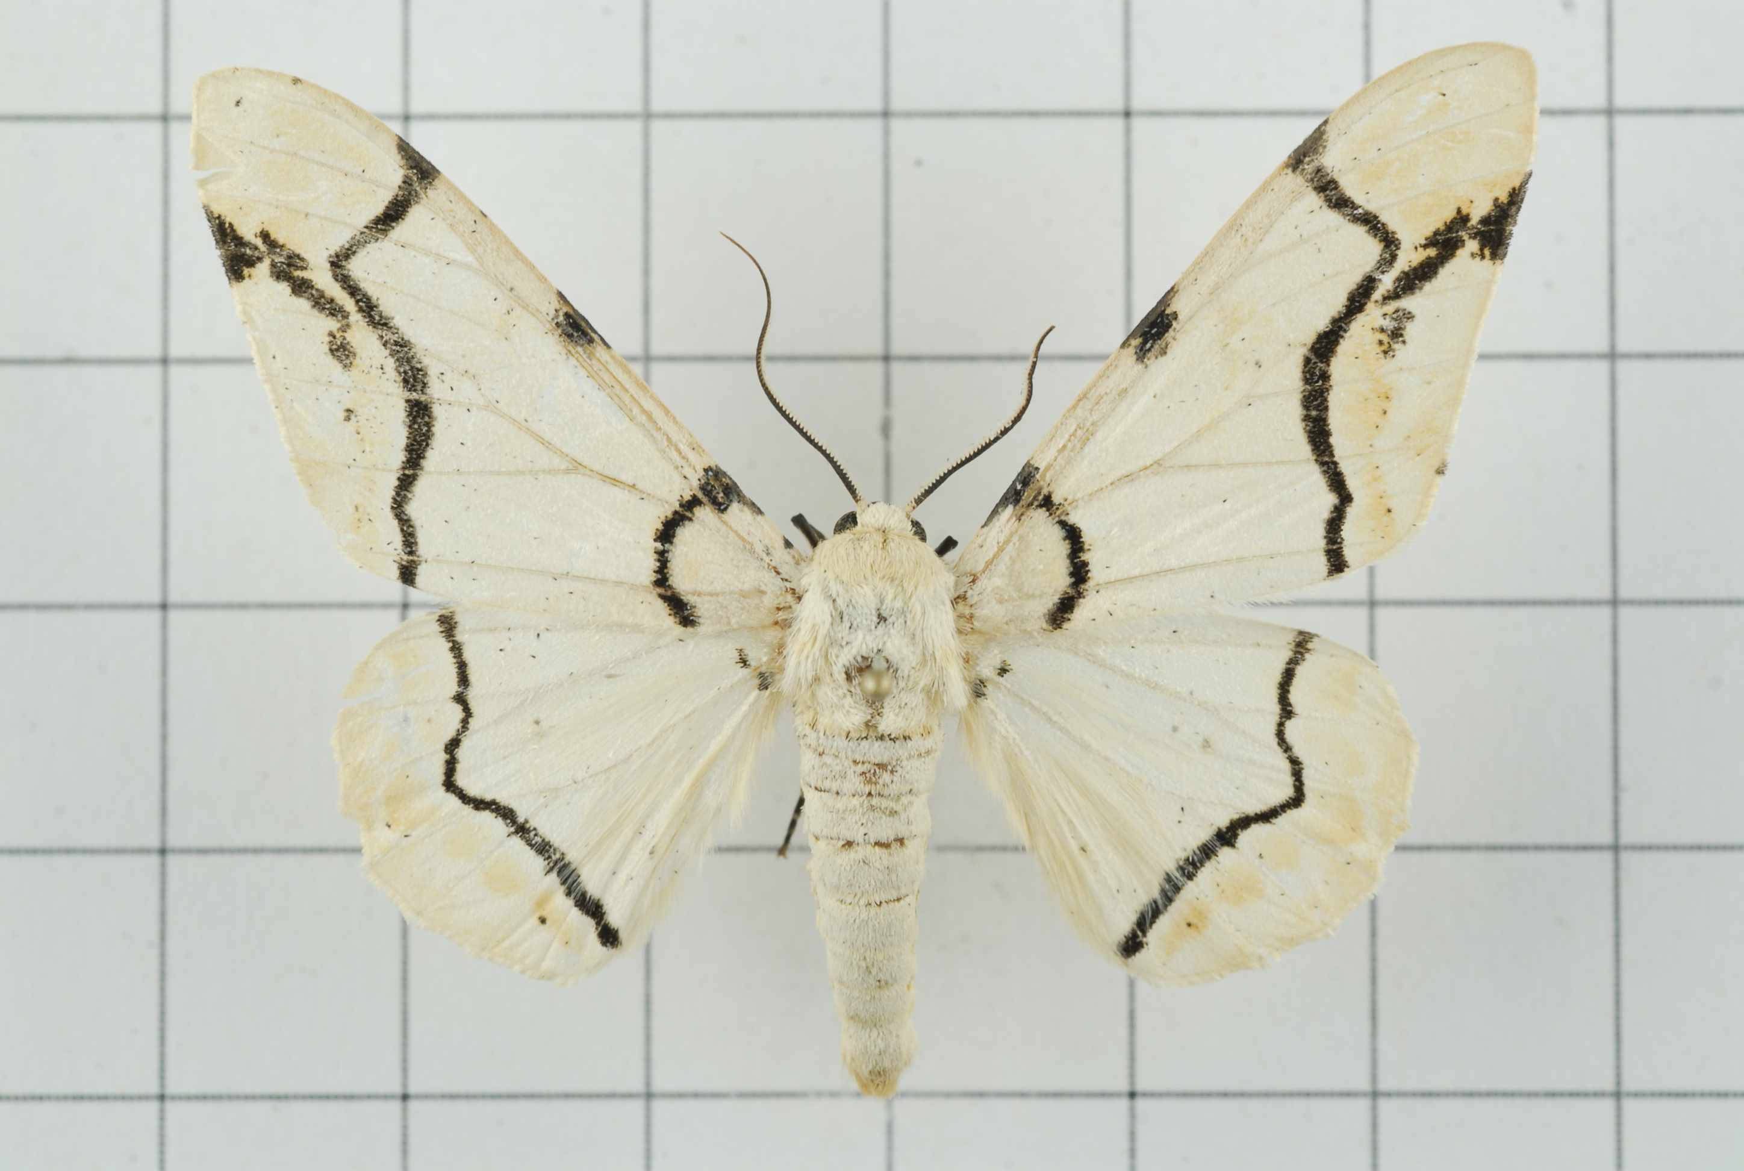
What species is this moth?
Biston perclara
